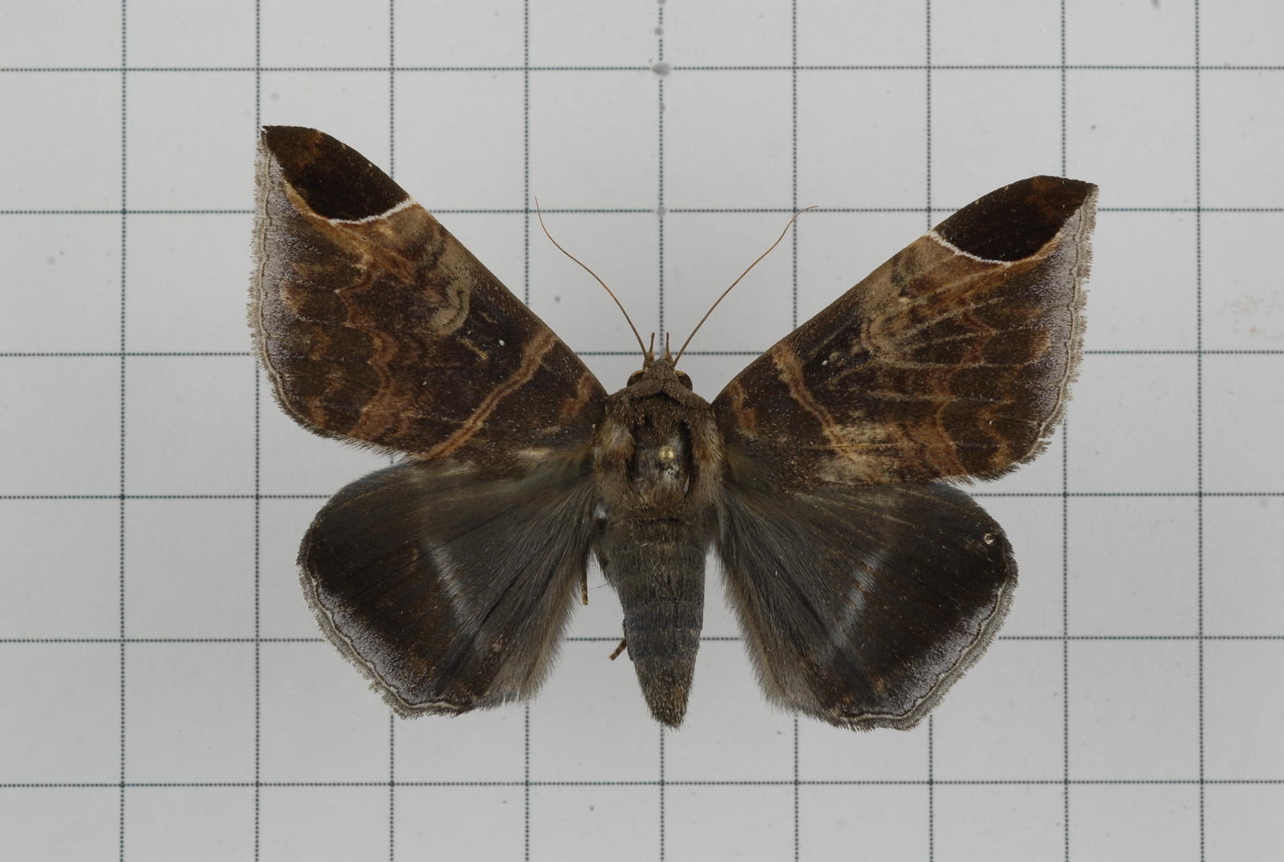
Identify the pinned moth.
Pindara illibata
